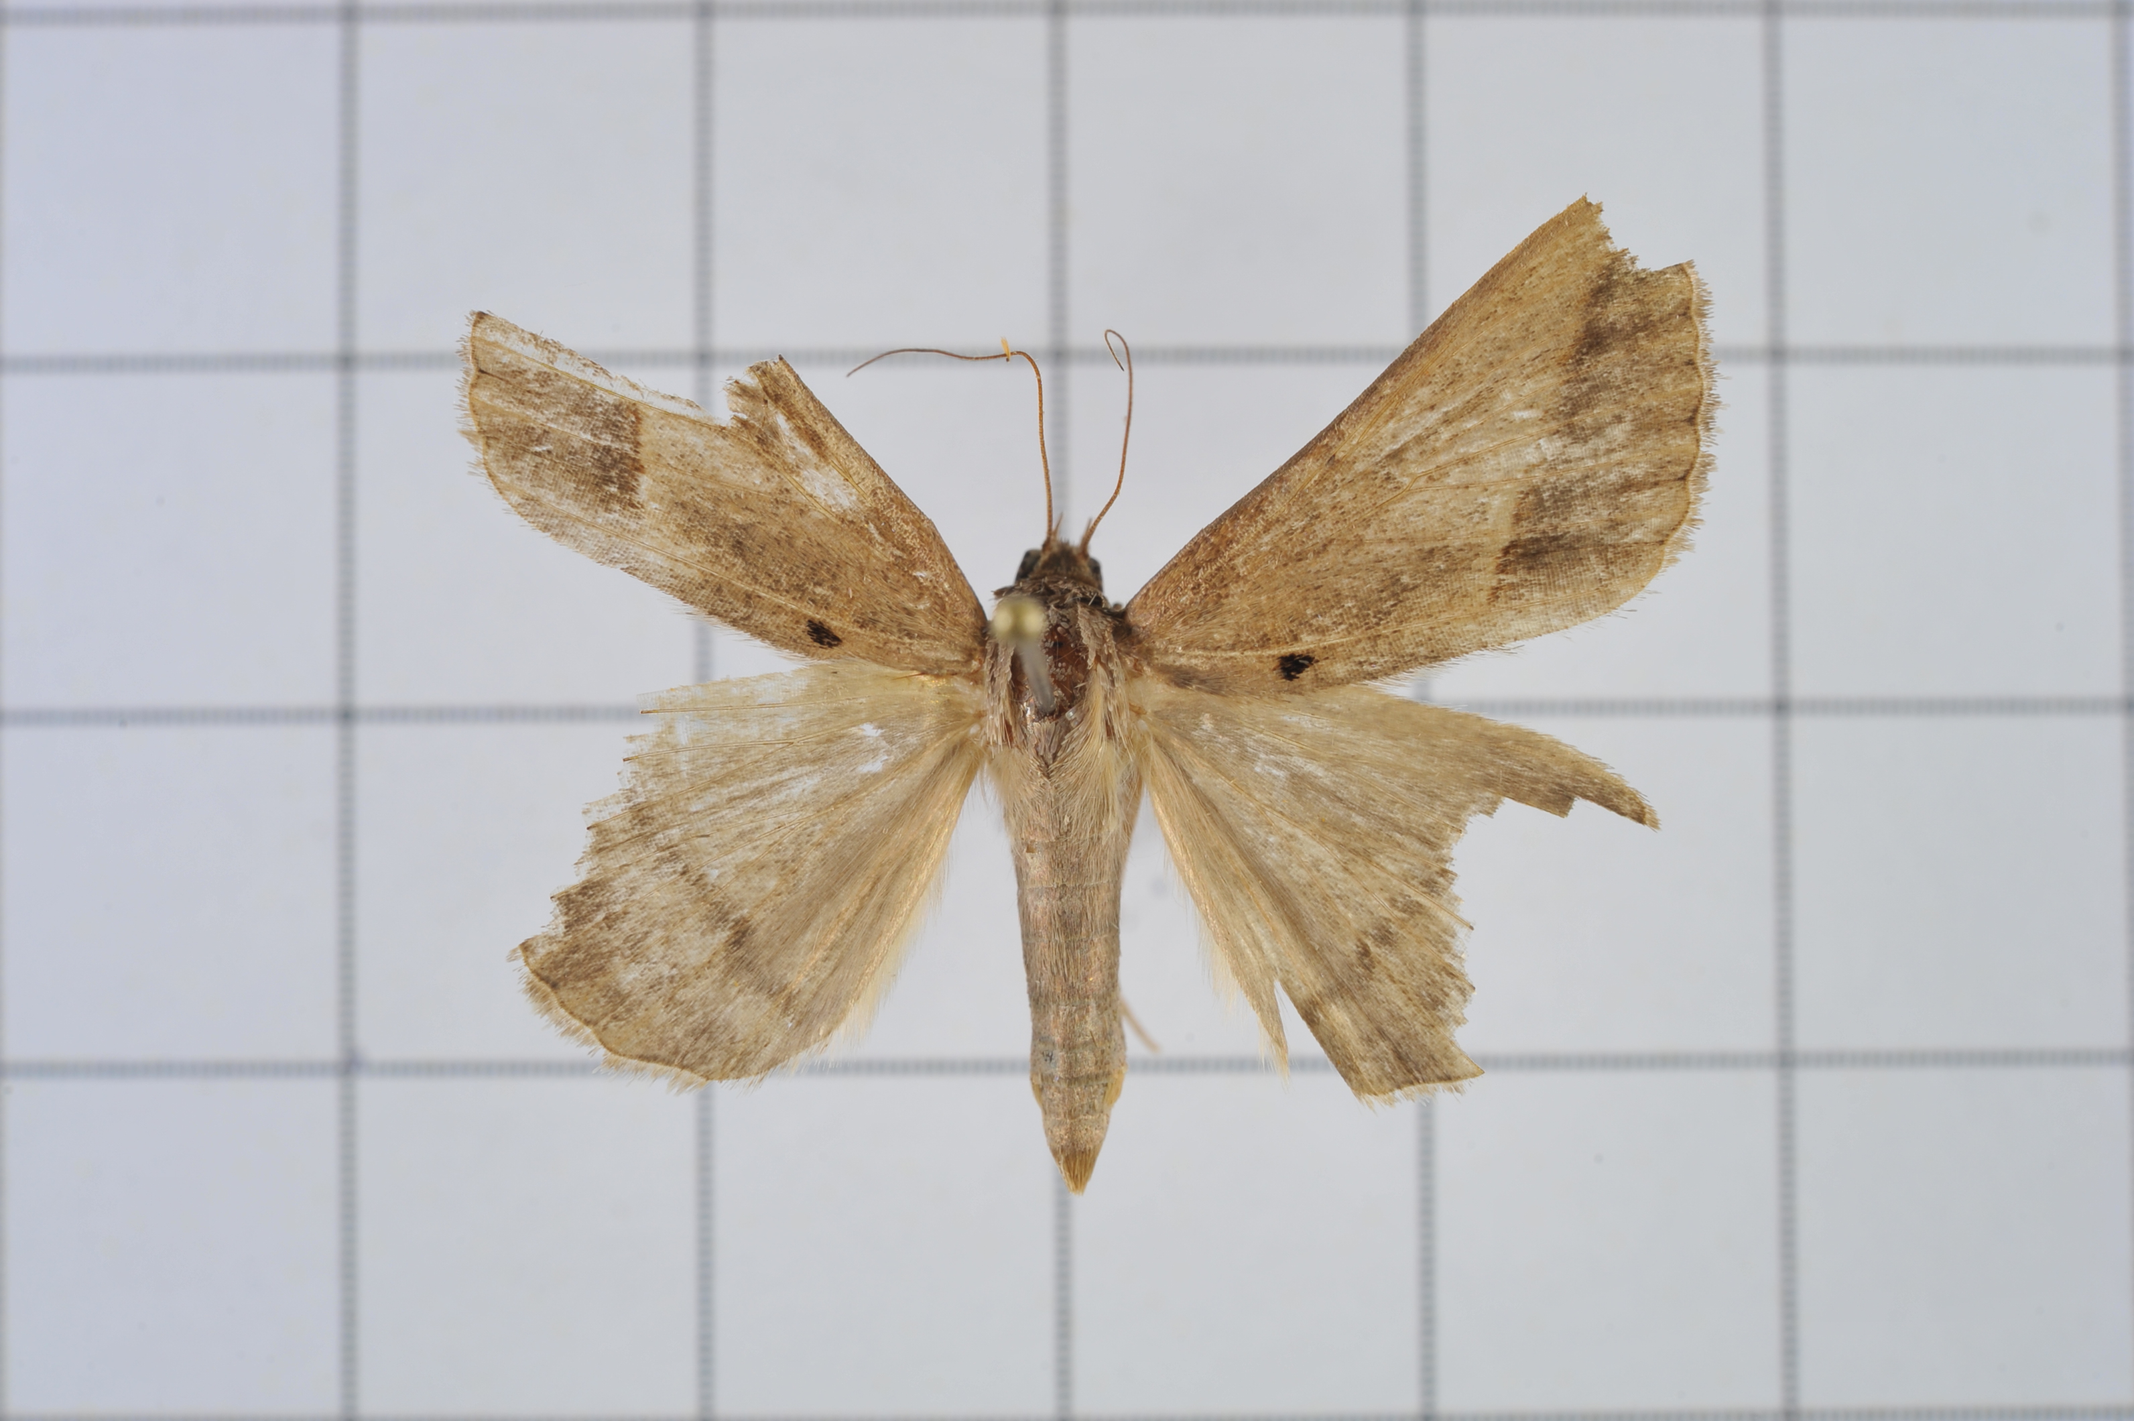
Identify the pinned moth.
Mocis frugalis
